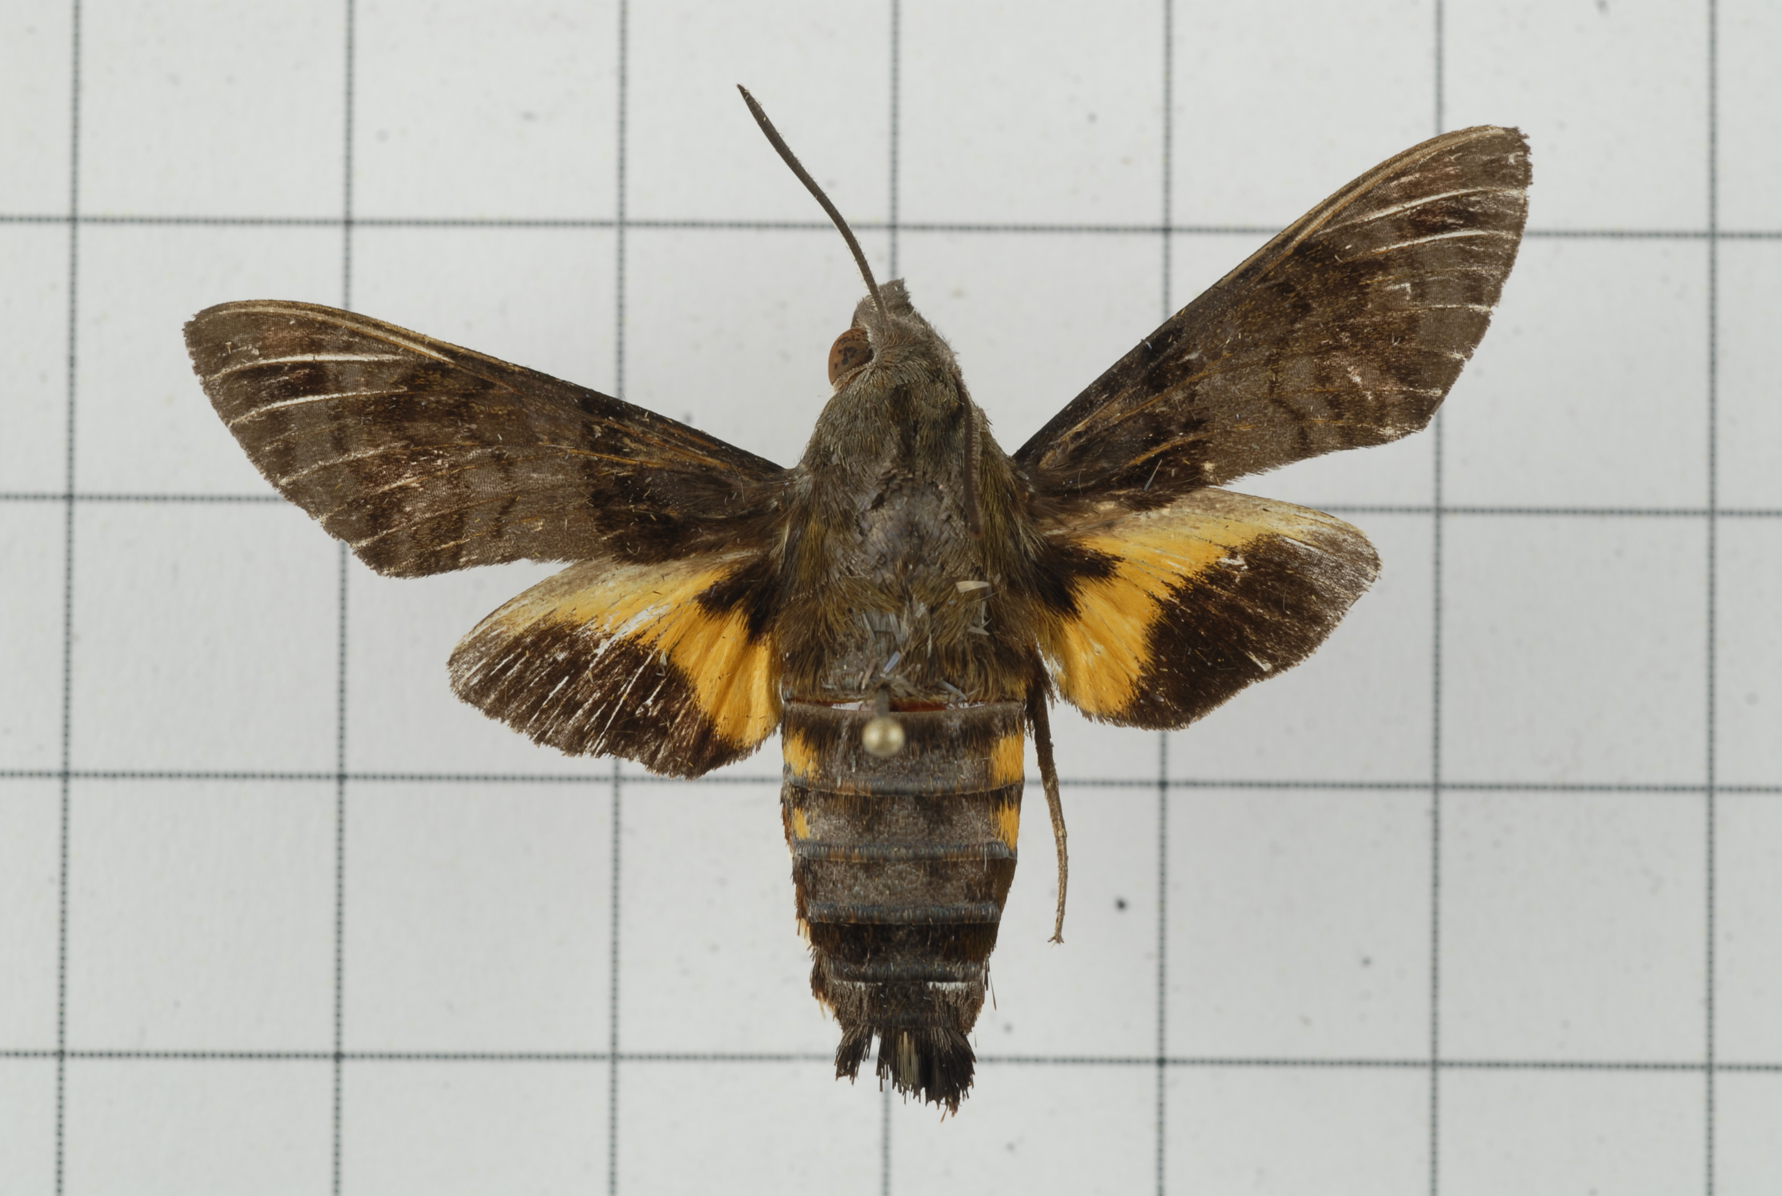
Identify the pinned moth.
Macroglossum pyrrhosticta
